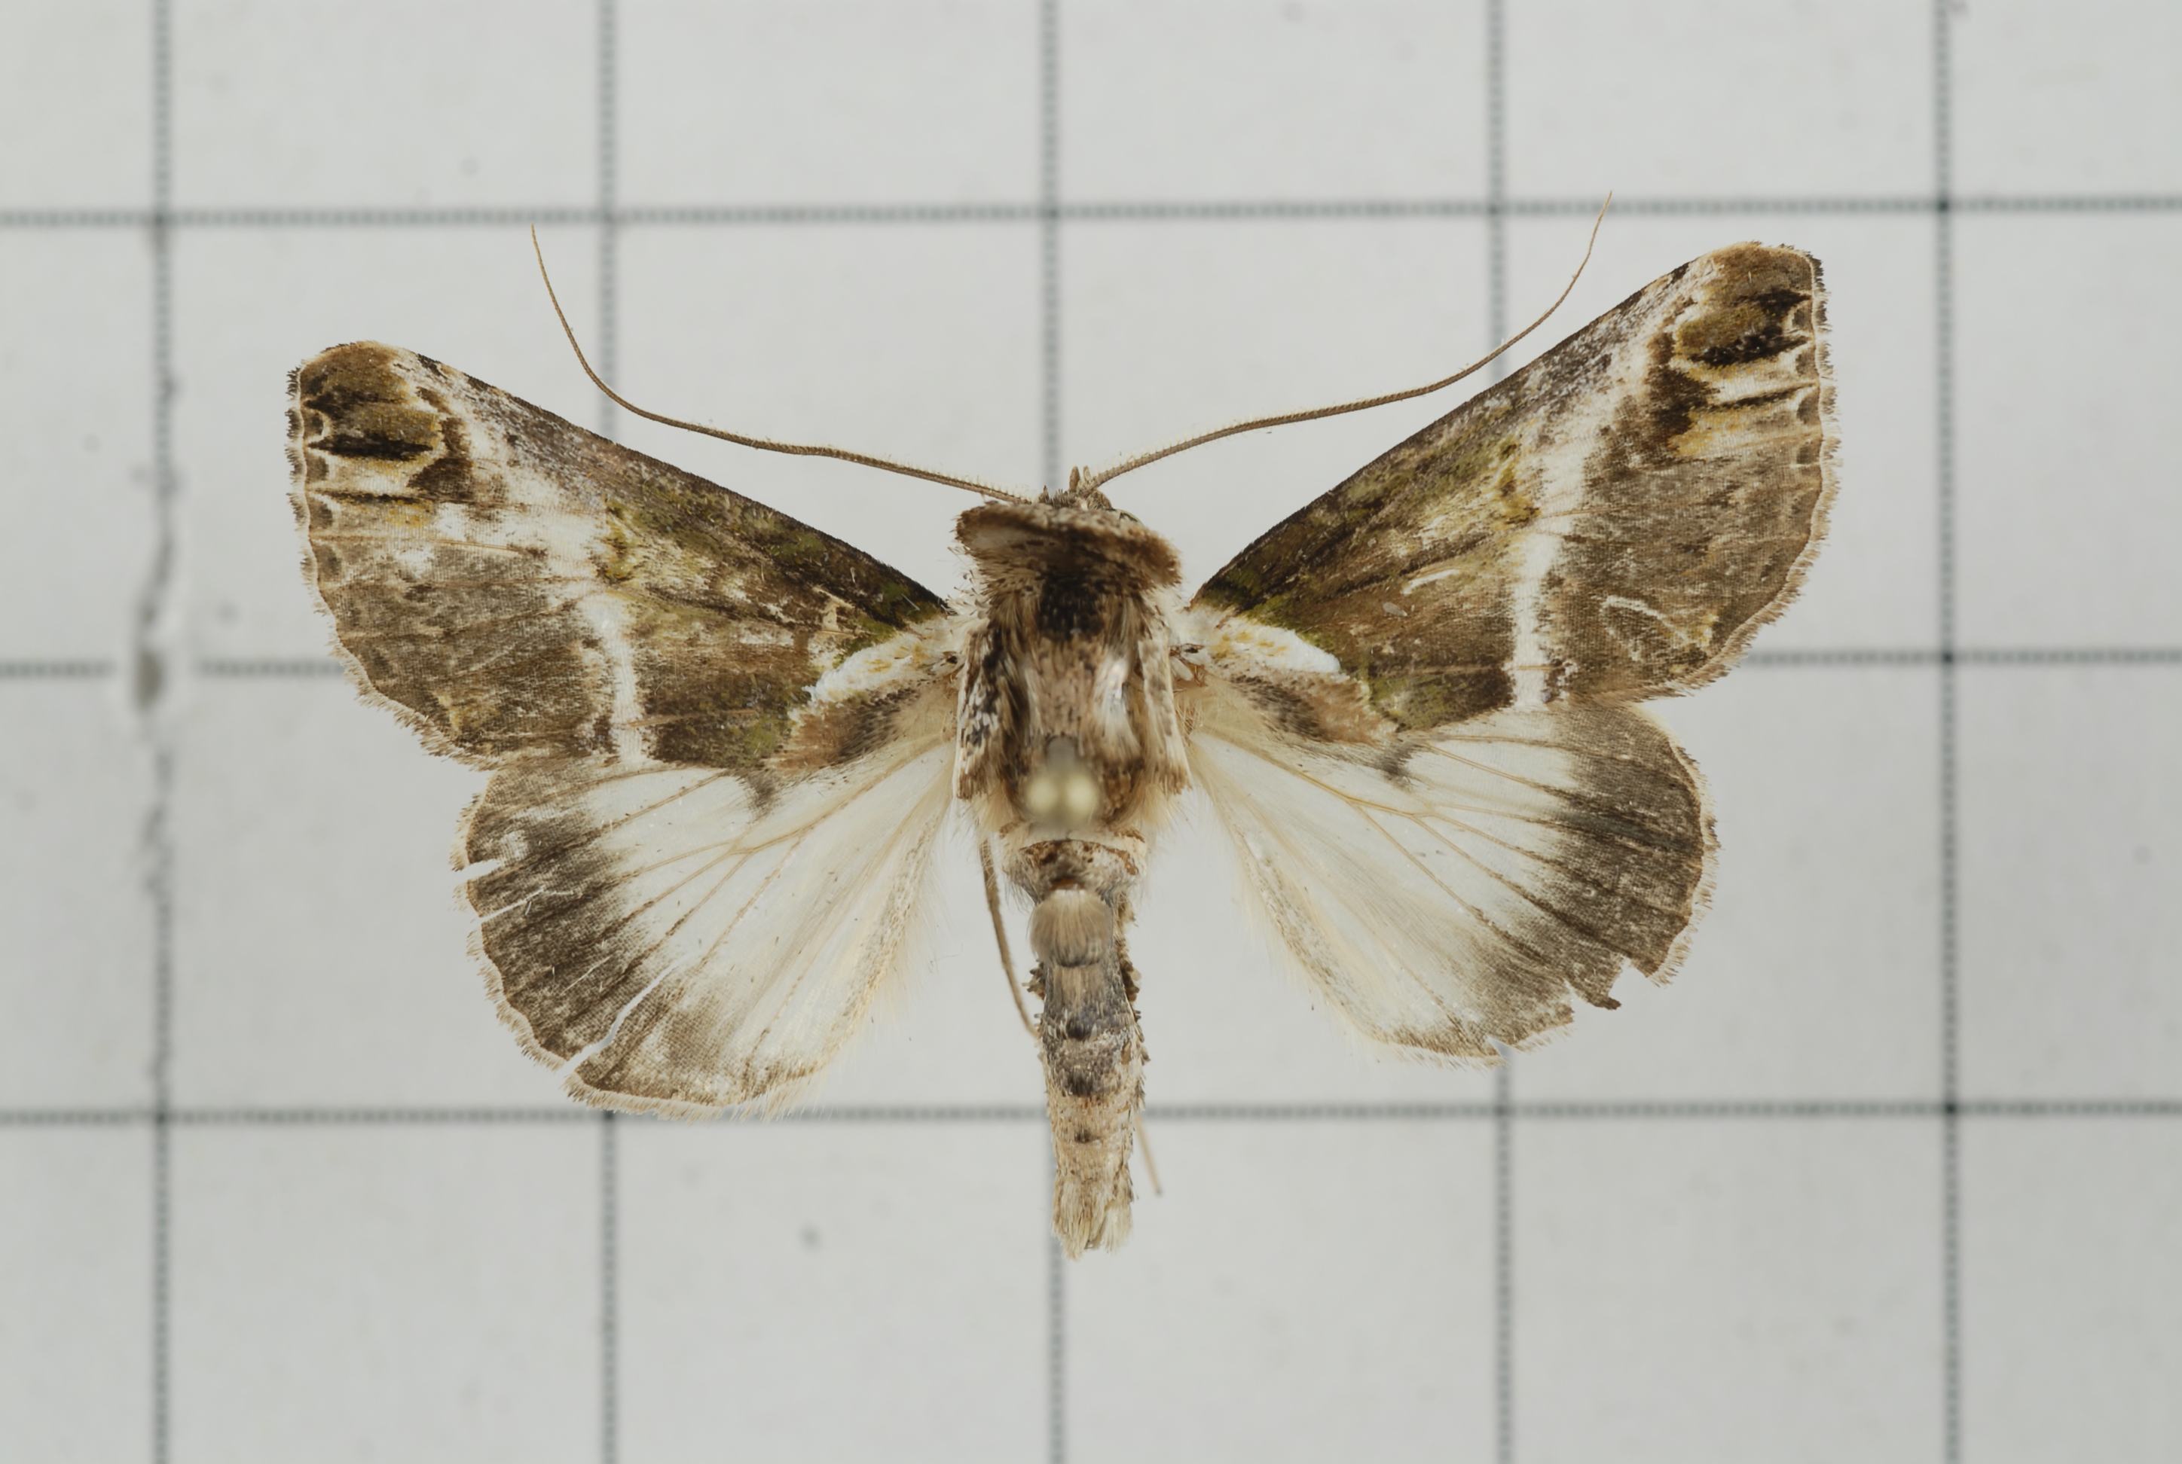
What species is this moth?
Risoba yanagitai
